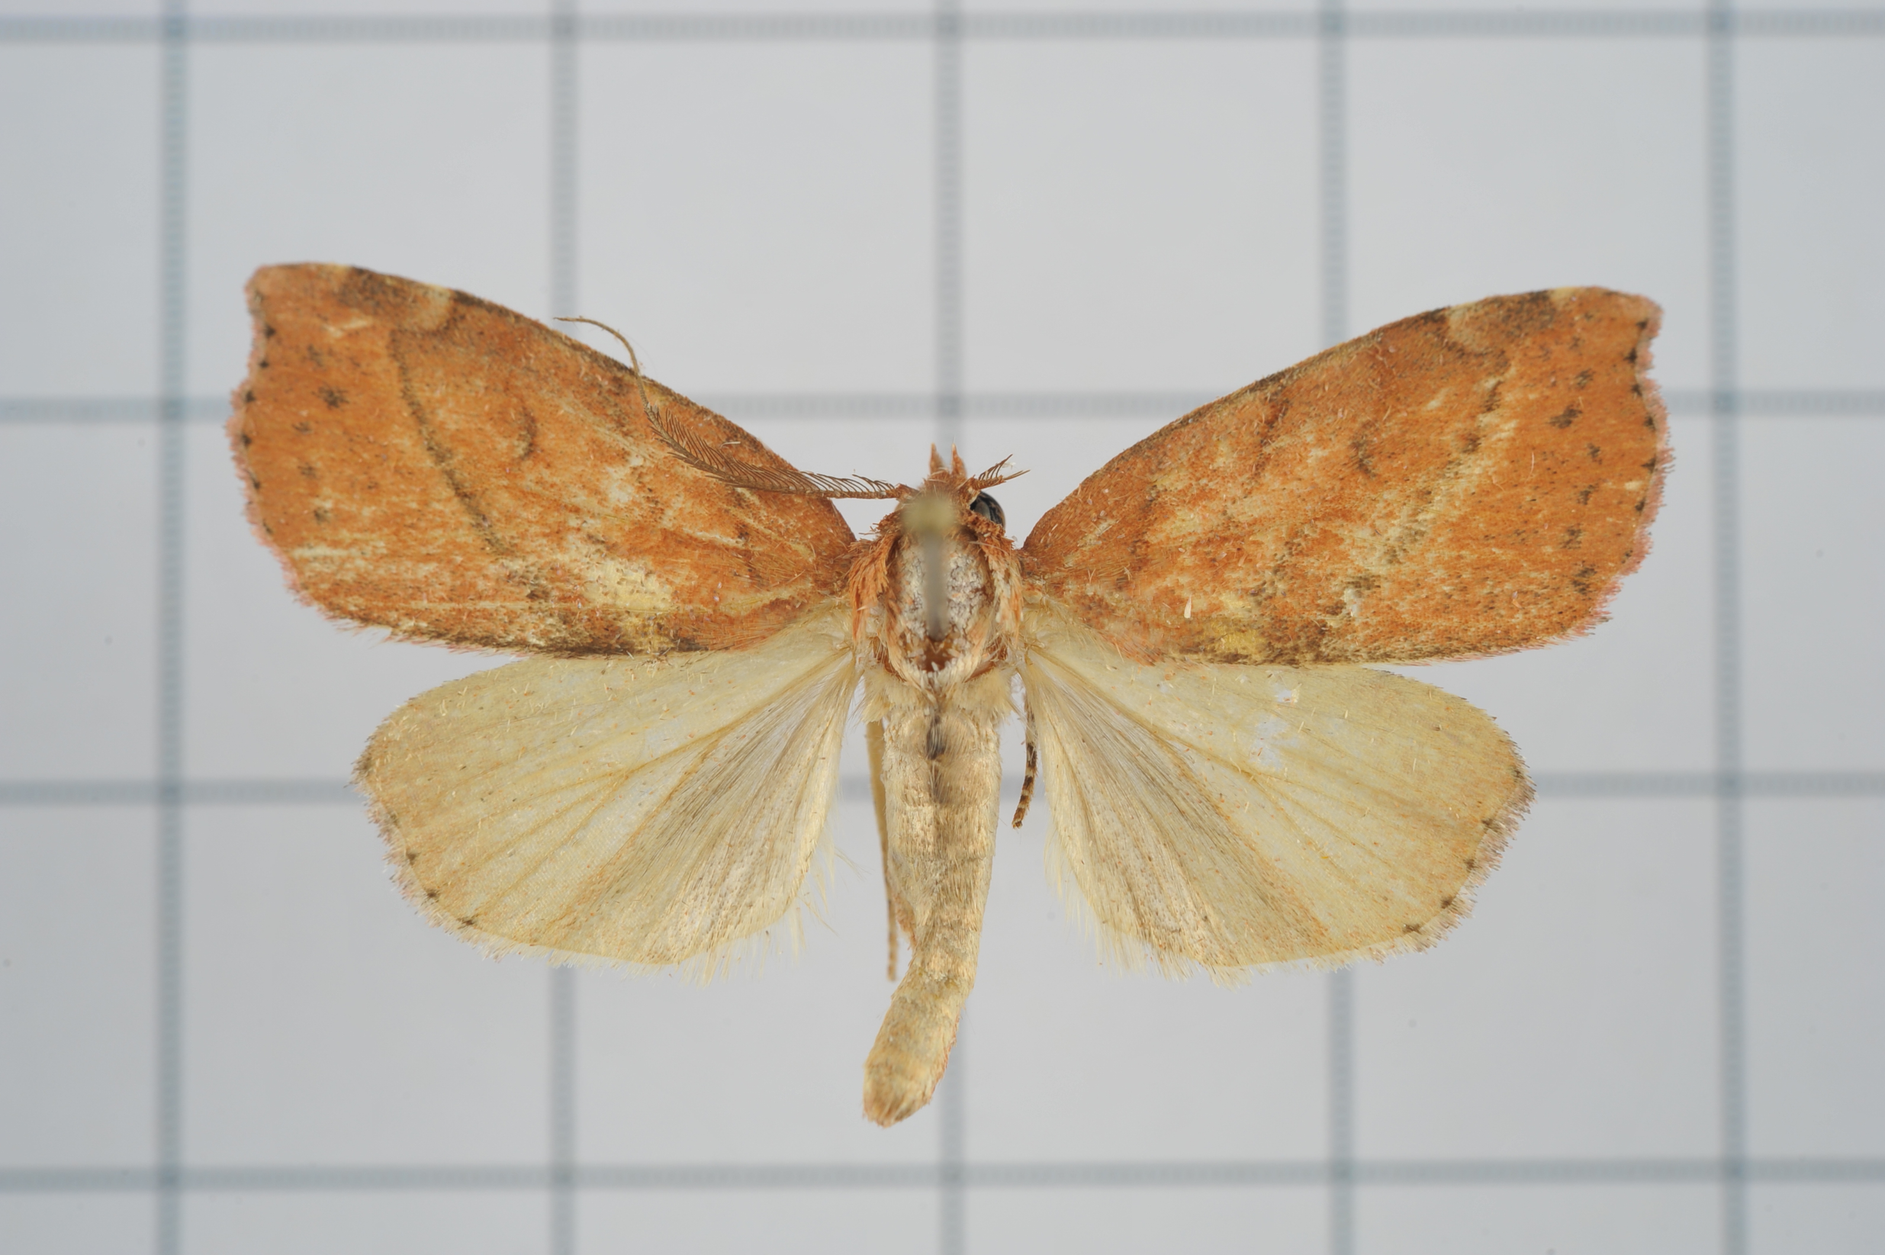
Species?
Macrochthonia fervens
